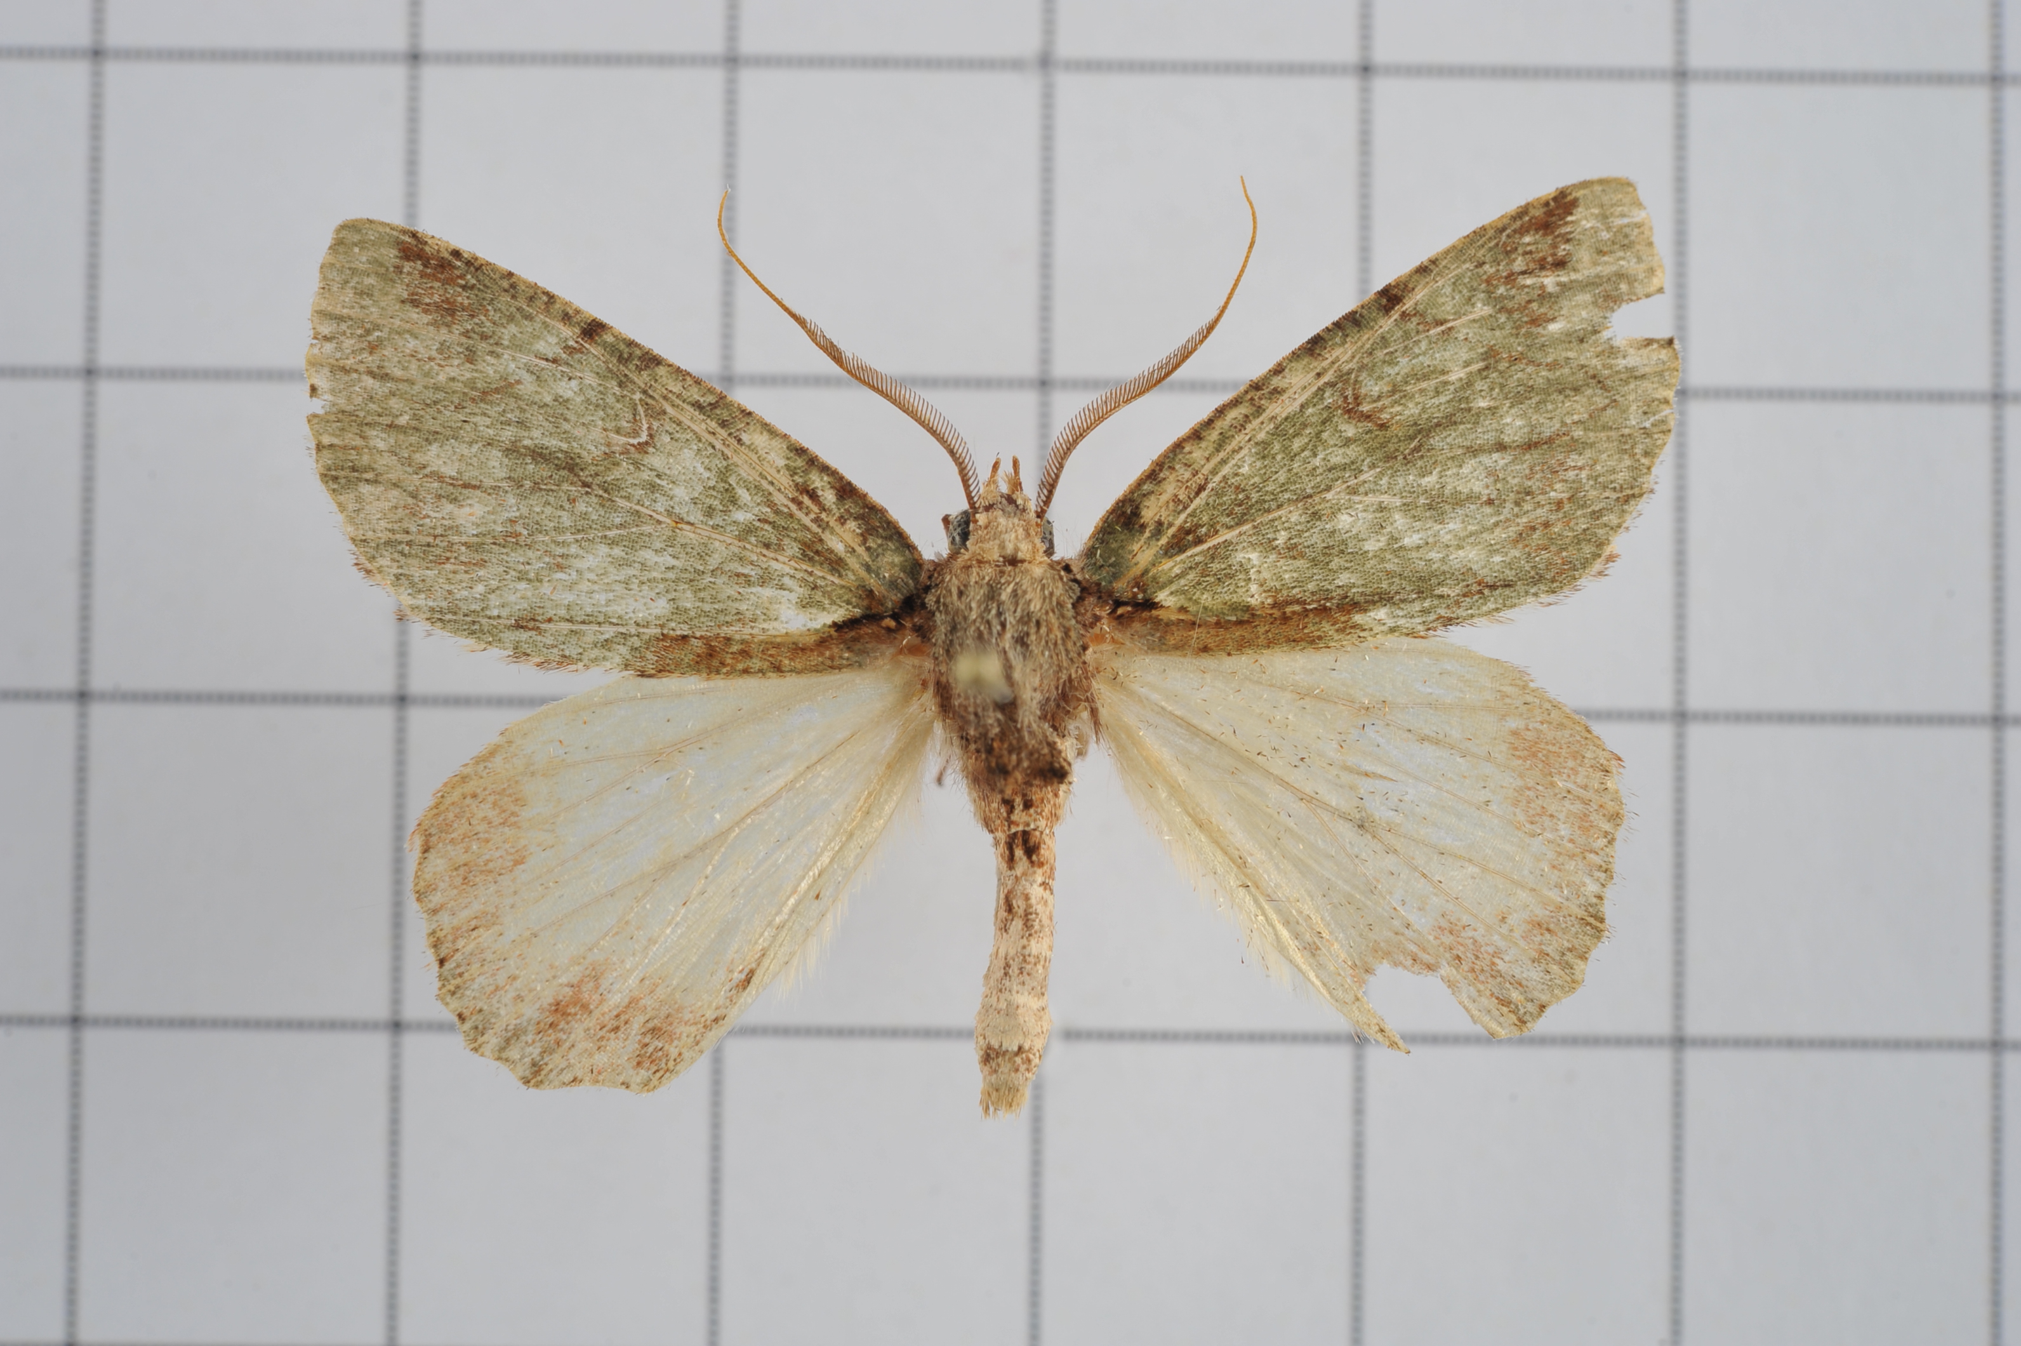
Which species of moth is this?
Dindica purpurata
